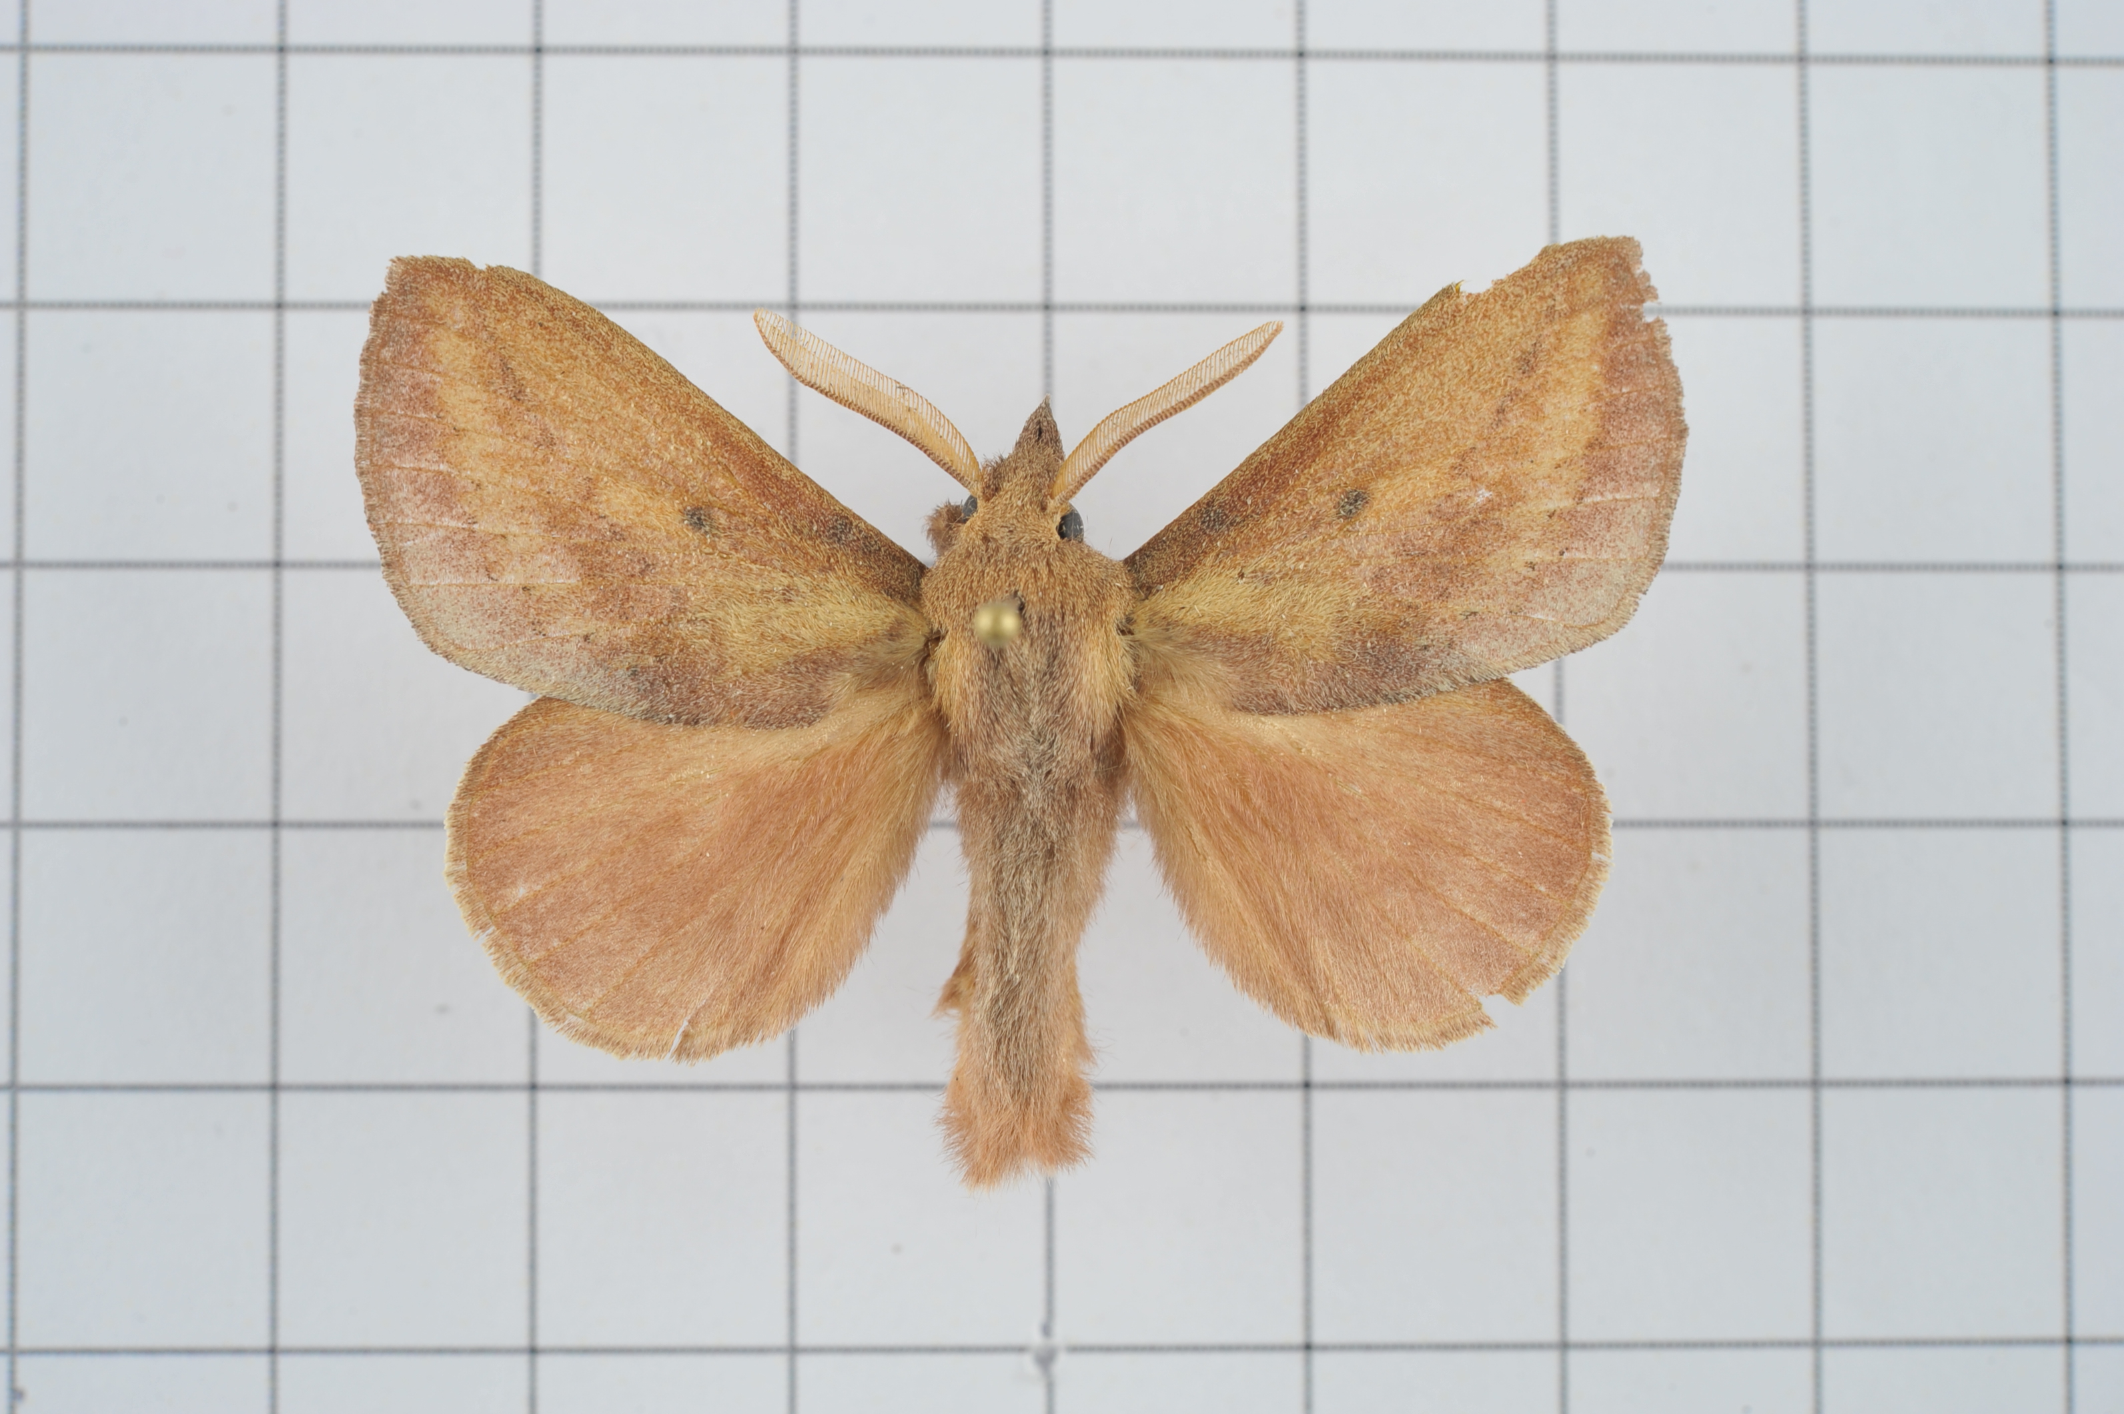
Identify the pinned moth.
Euthrix nigropuncta
